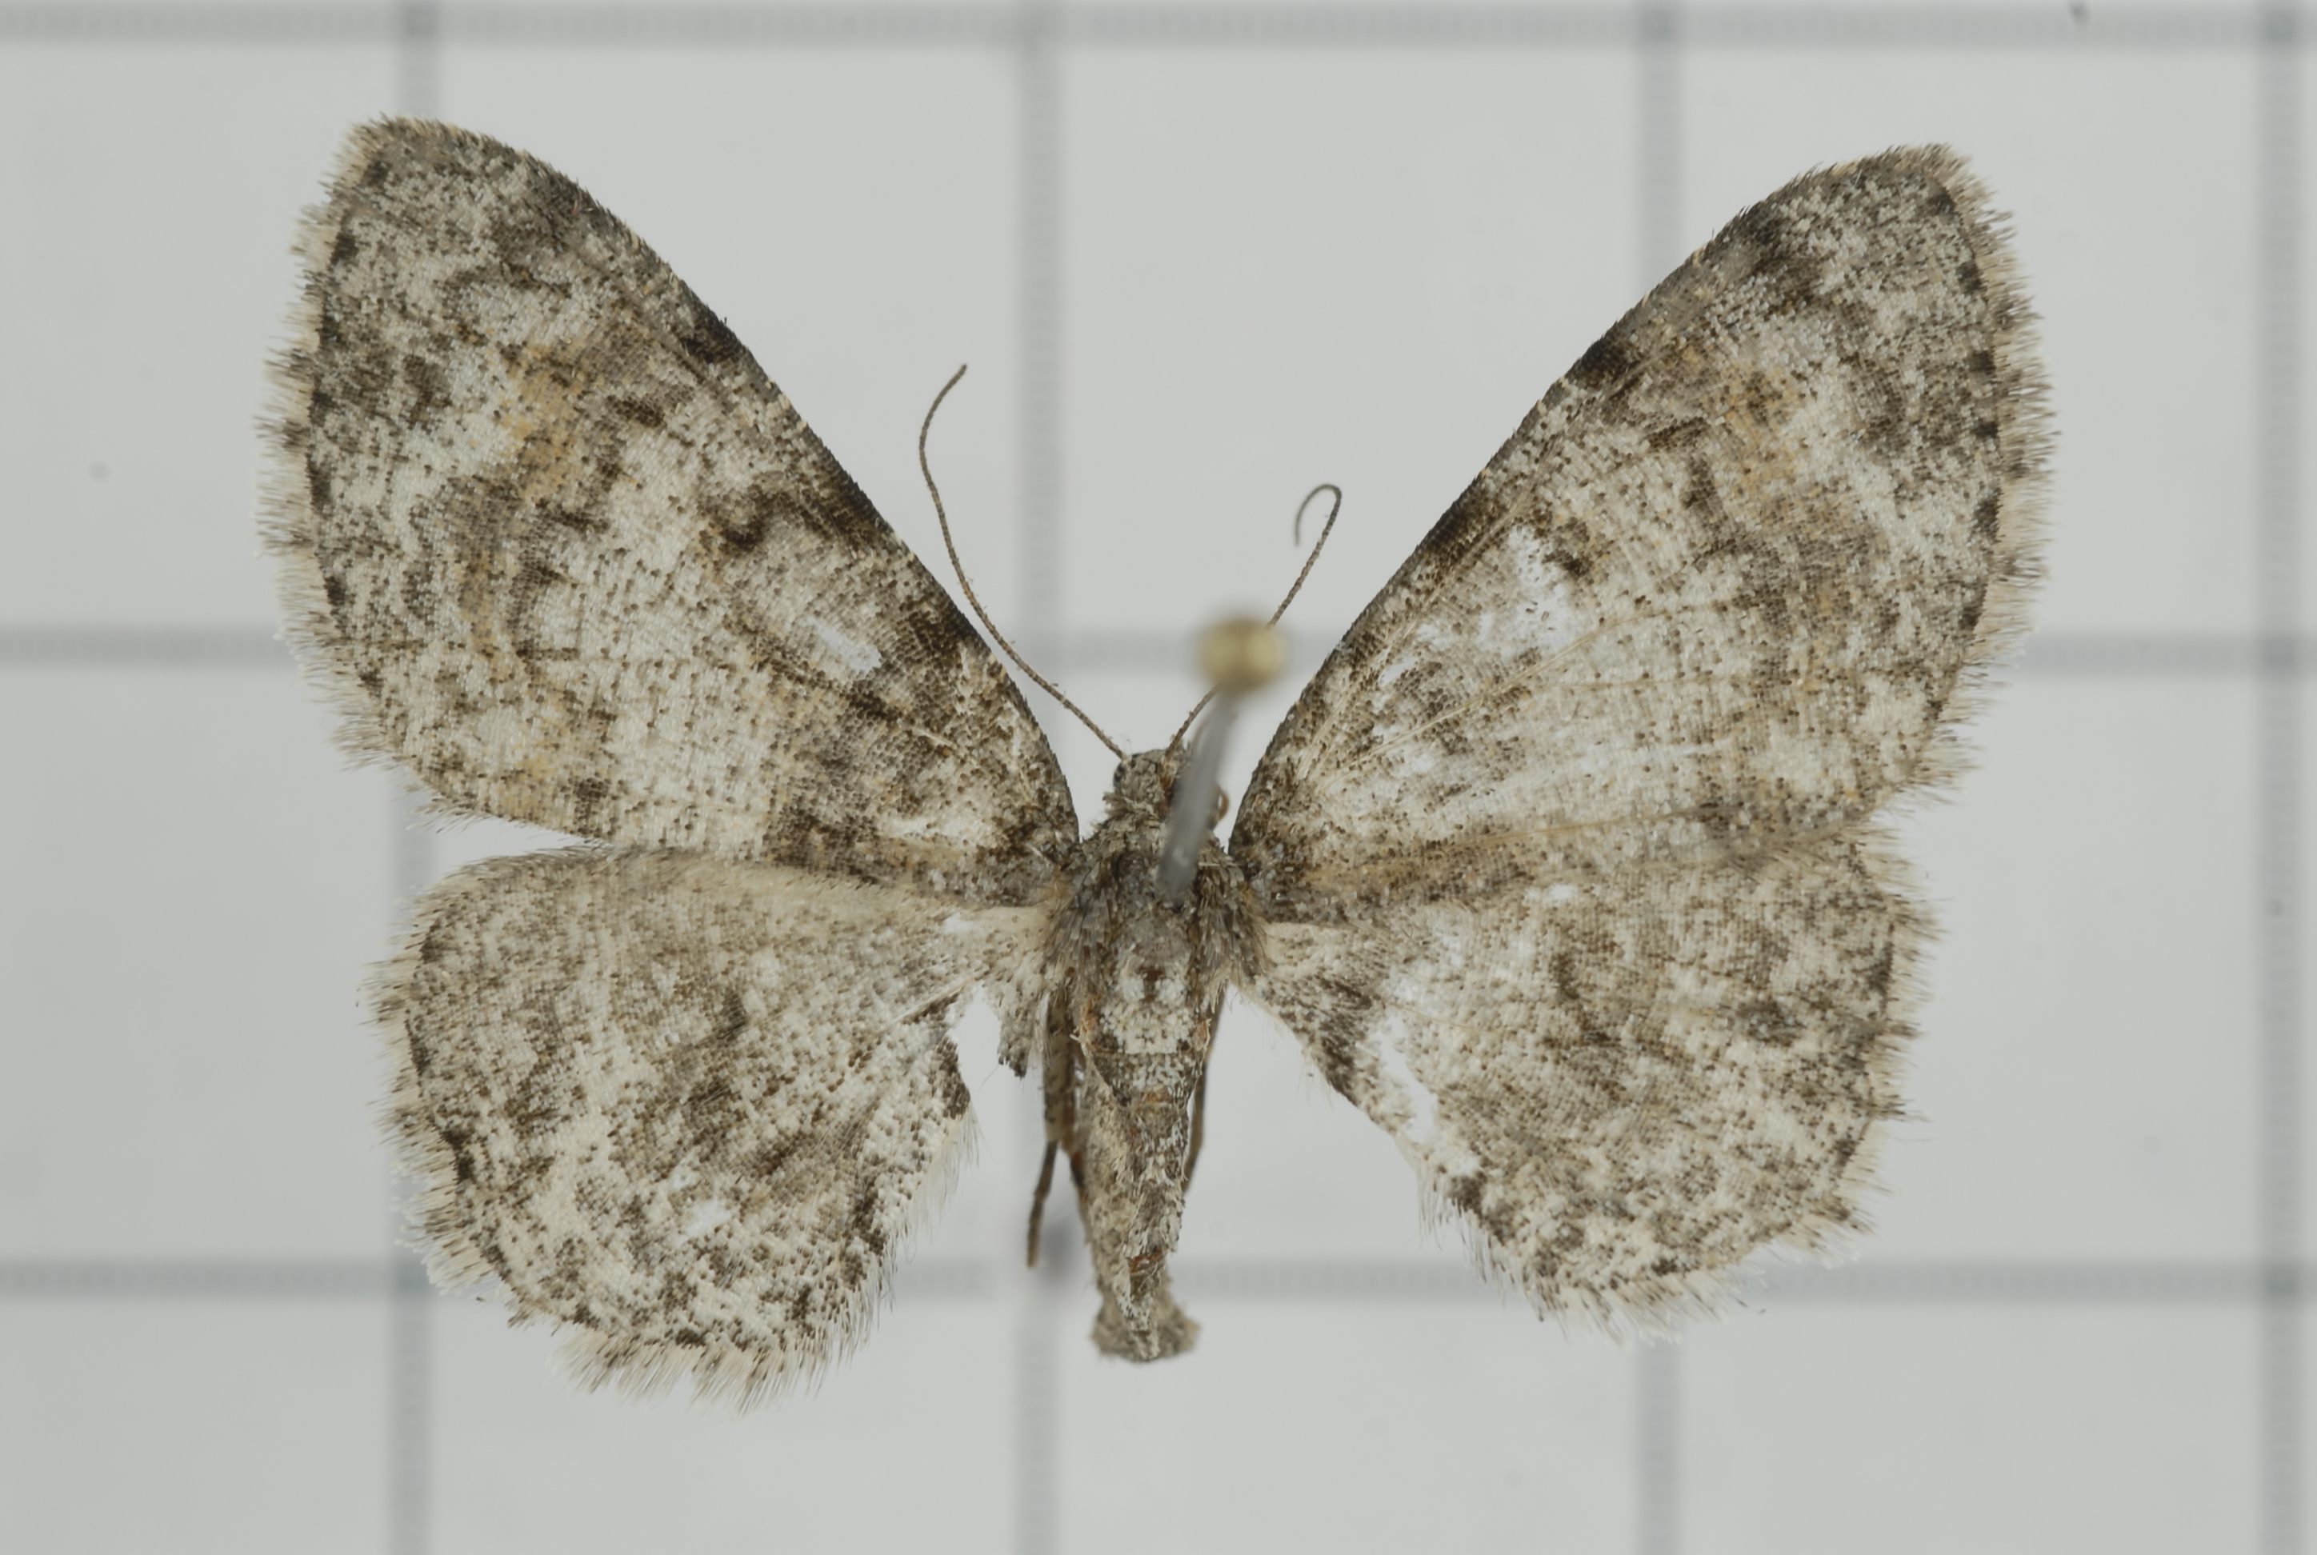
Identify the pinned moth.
Aethalura duplicata
